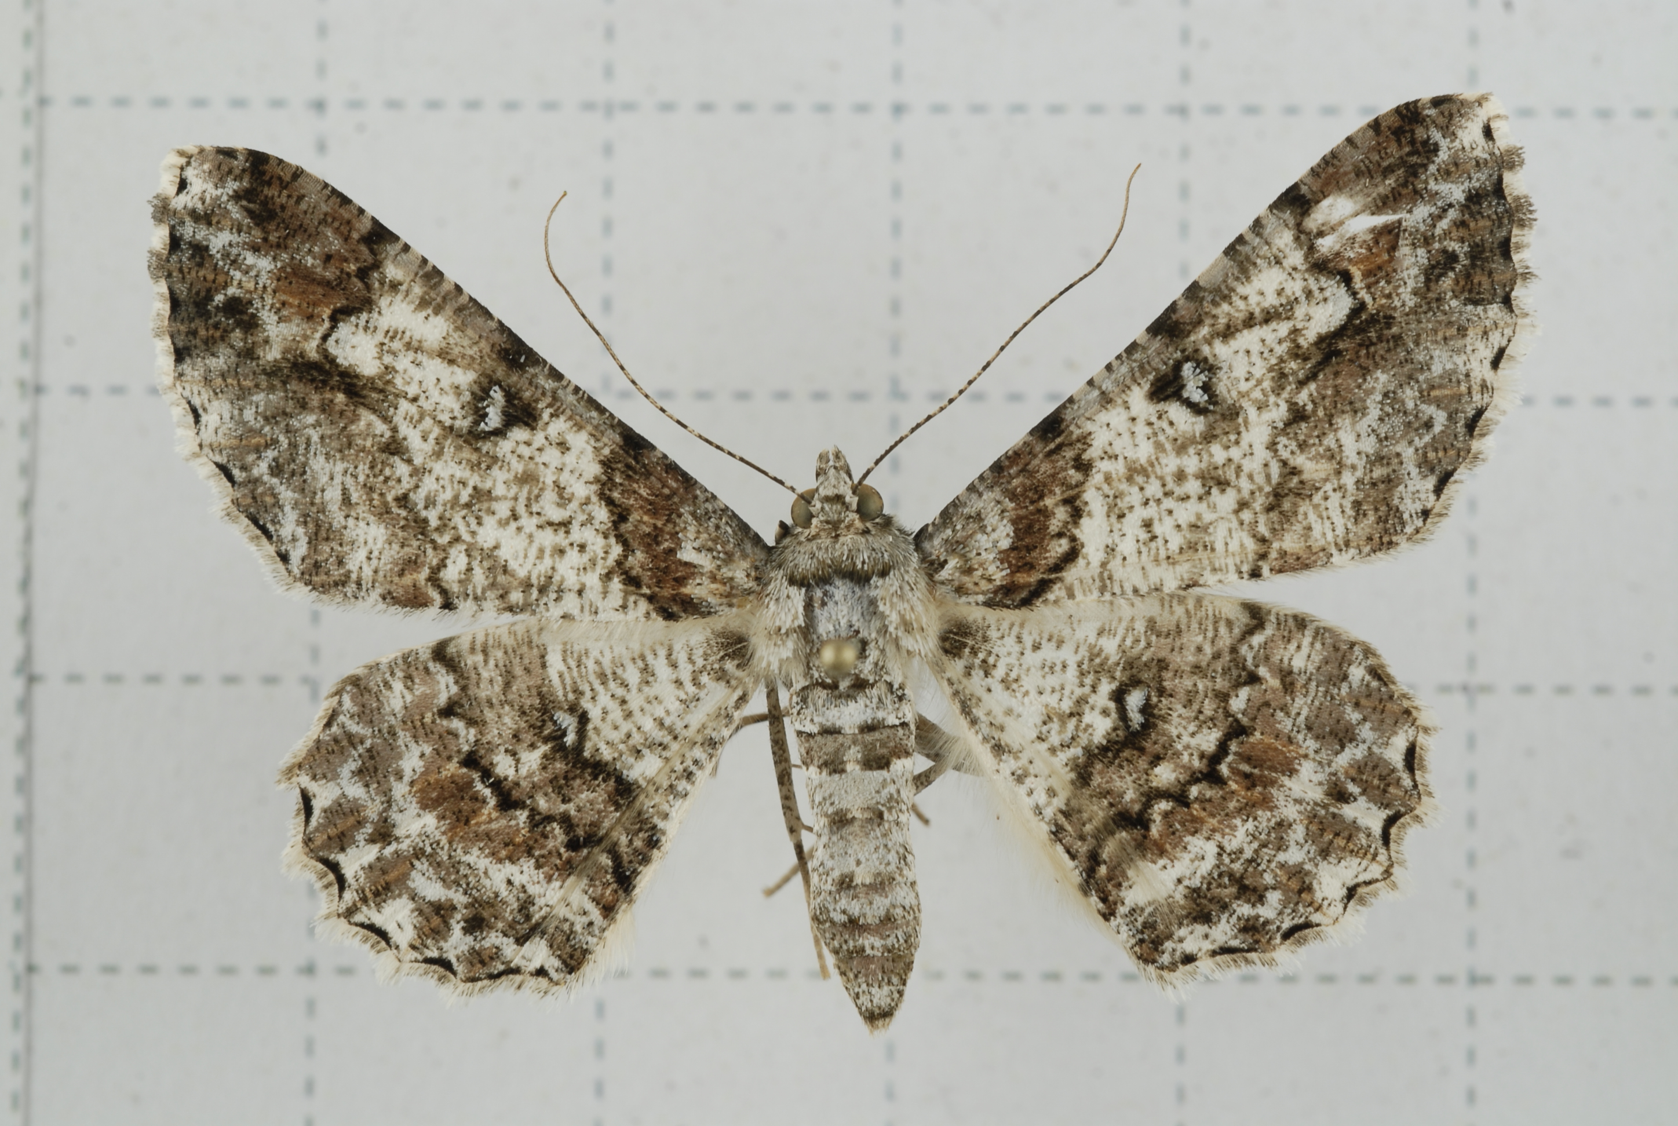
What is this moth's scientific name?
Cleora fraterna
